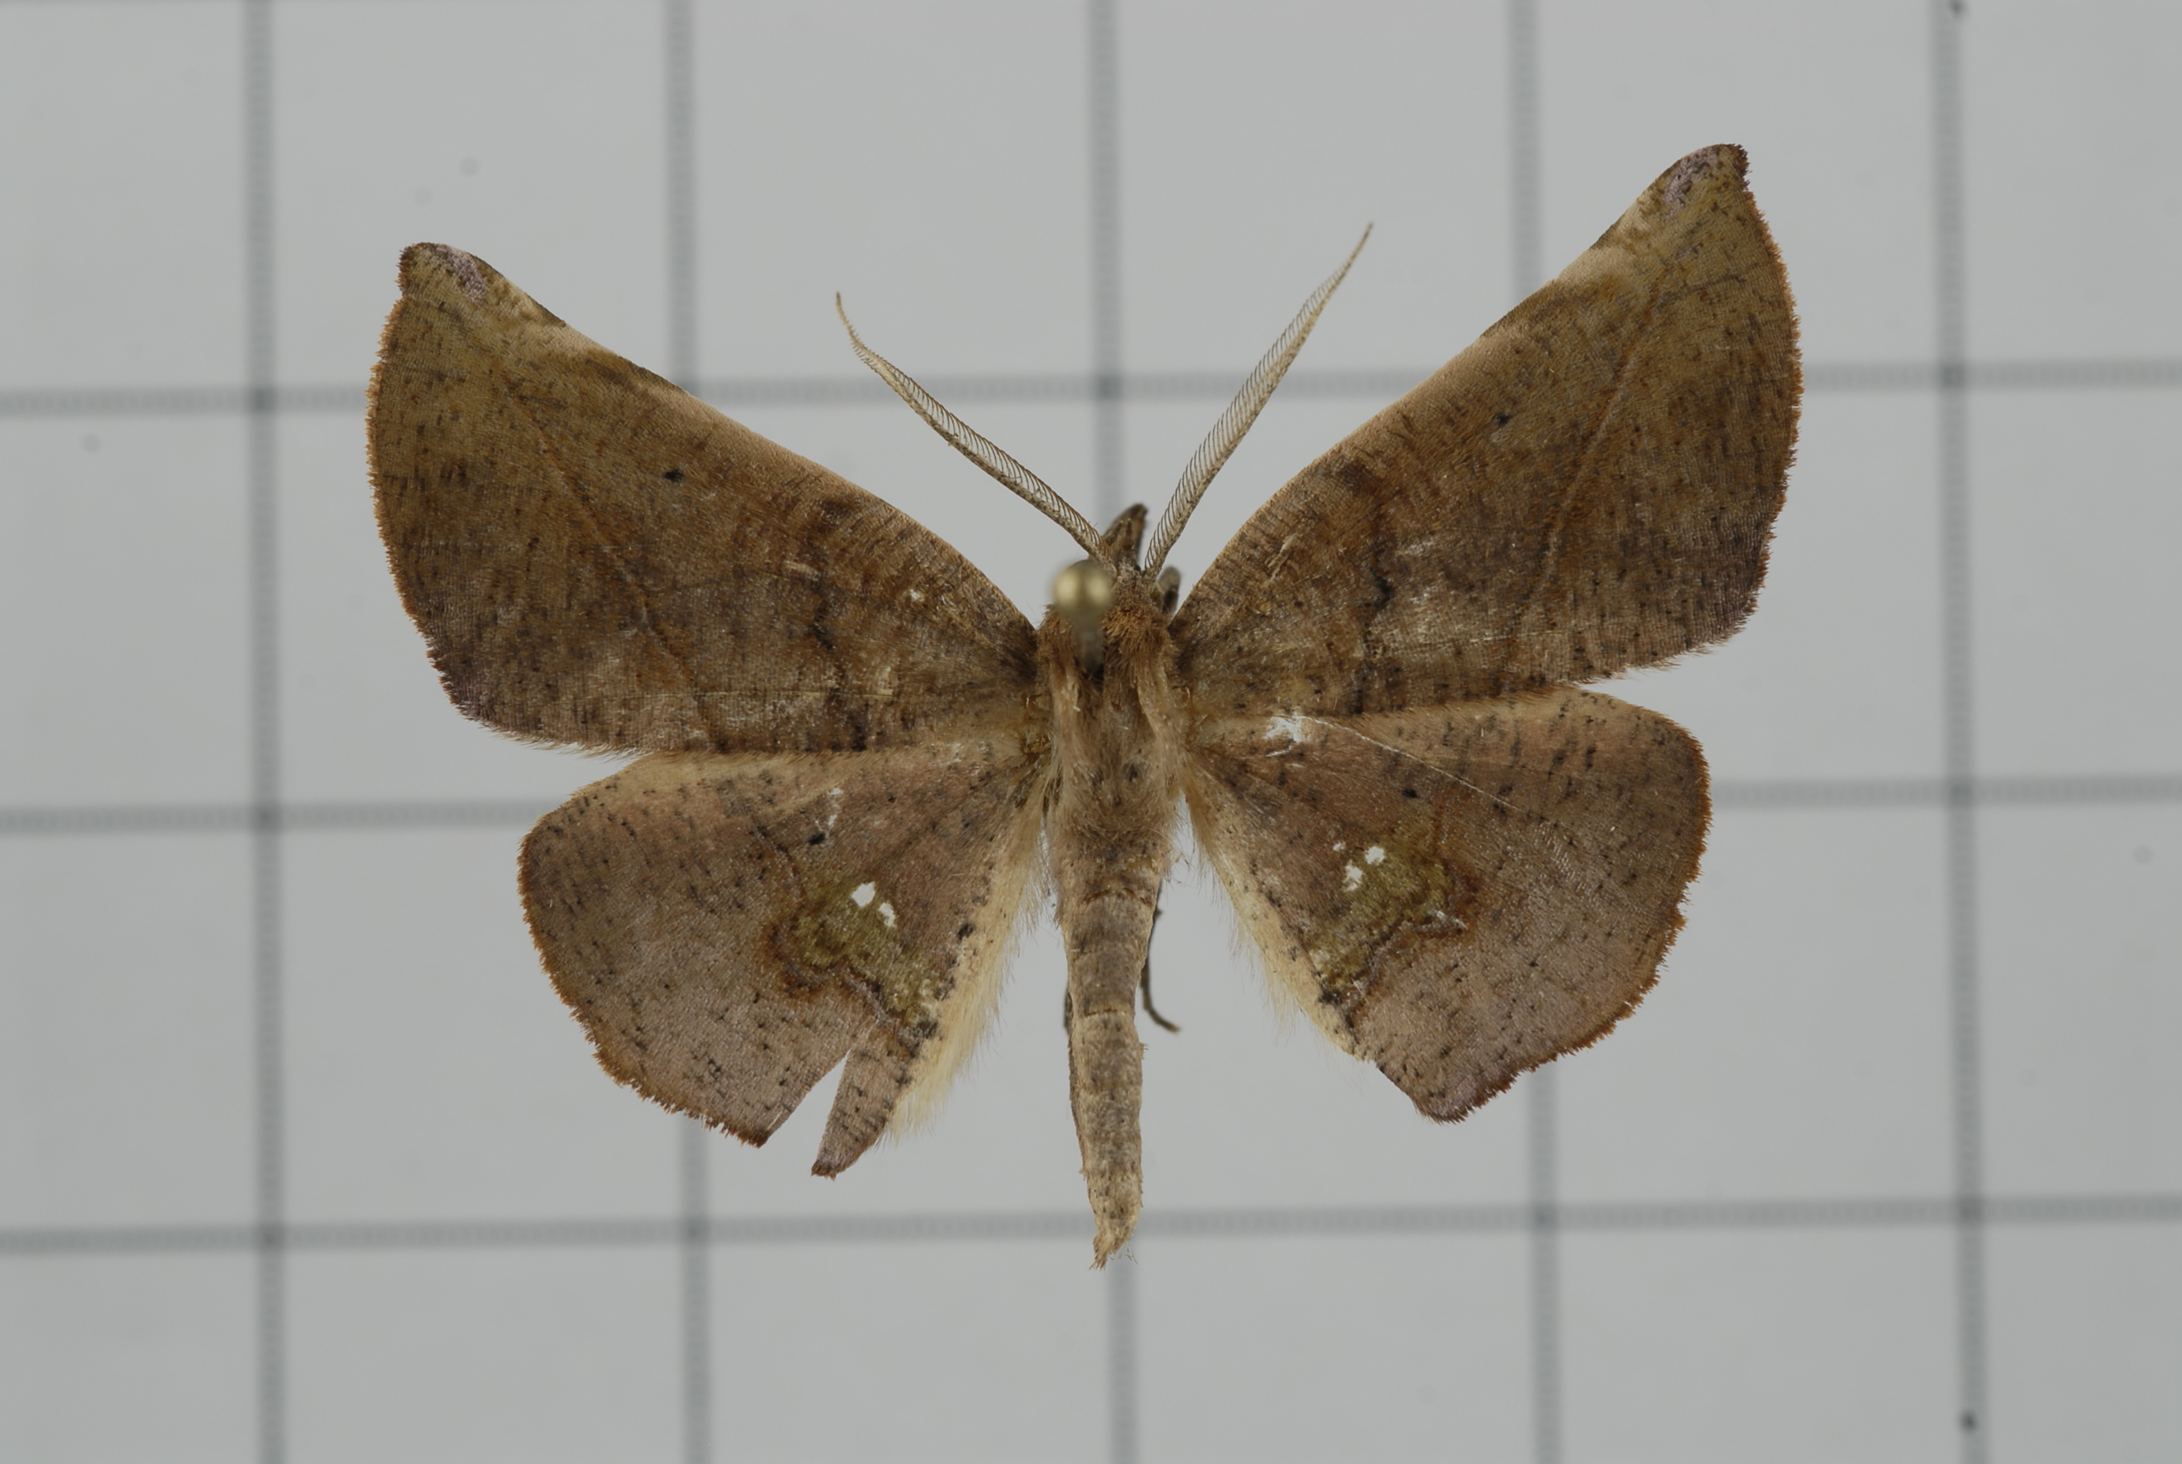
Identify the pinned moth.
Garaeus apicata formosanus
